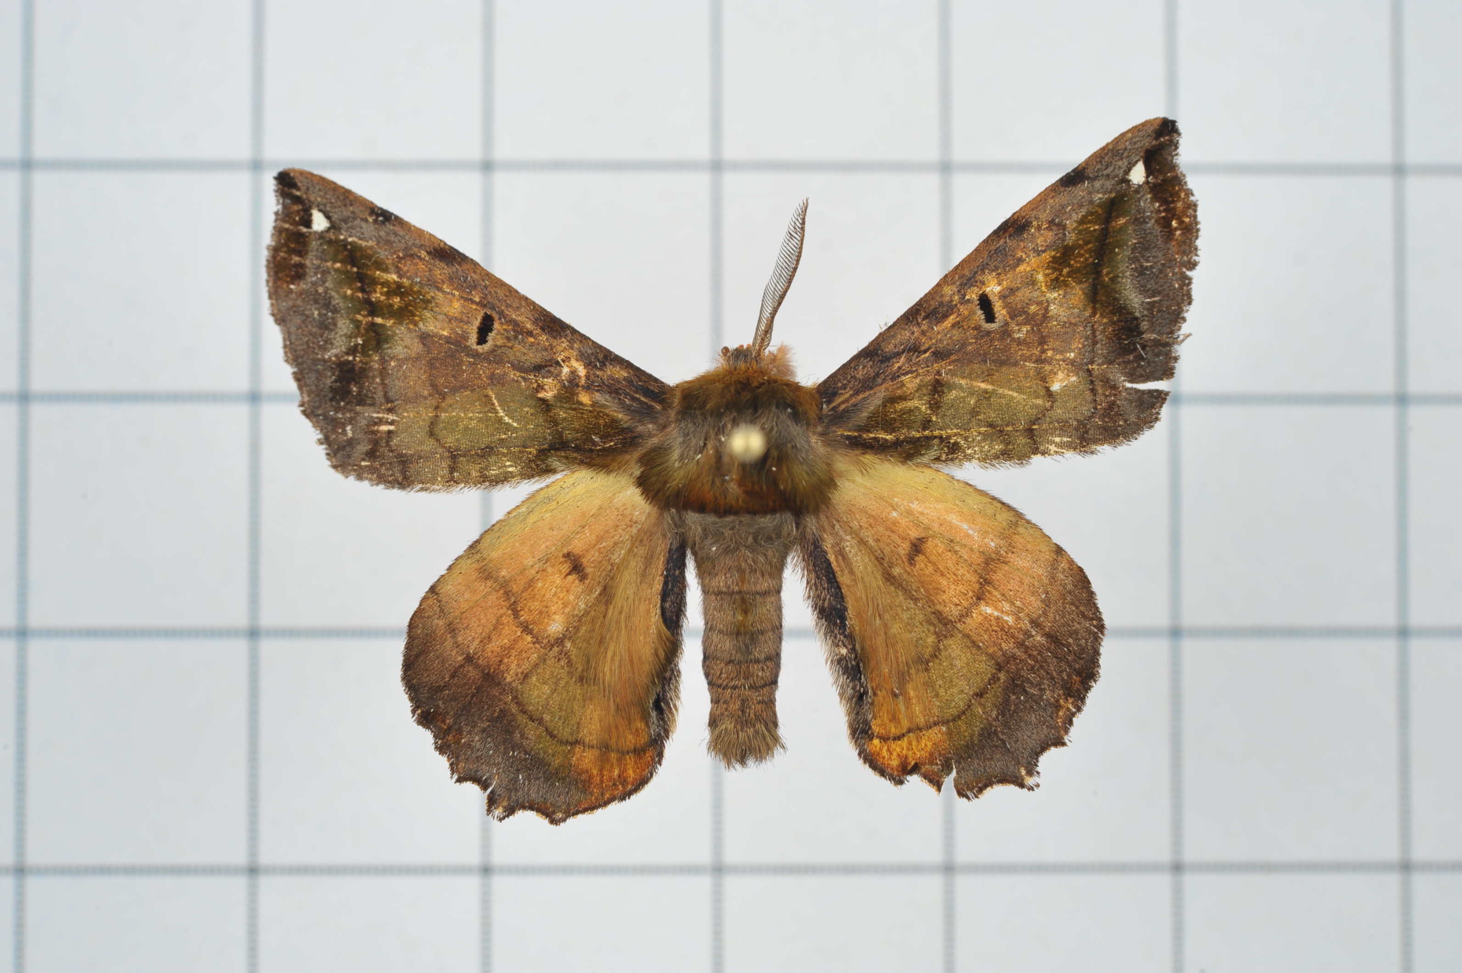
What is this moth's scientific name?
Prismosticta fenestrata
